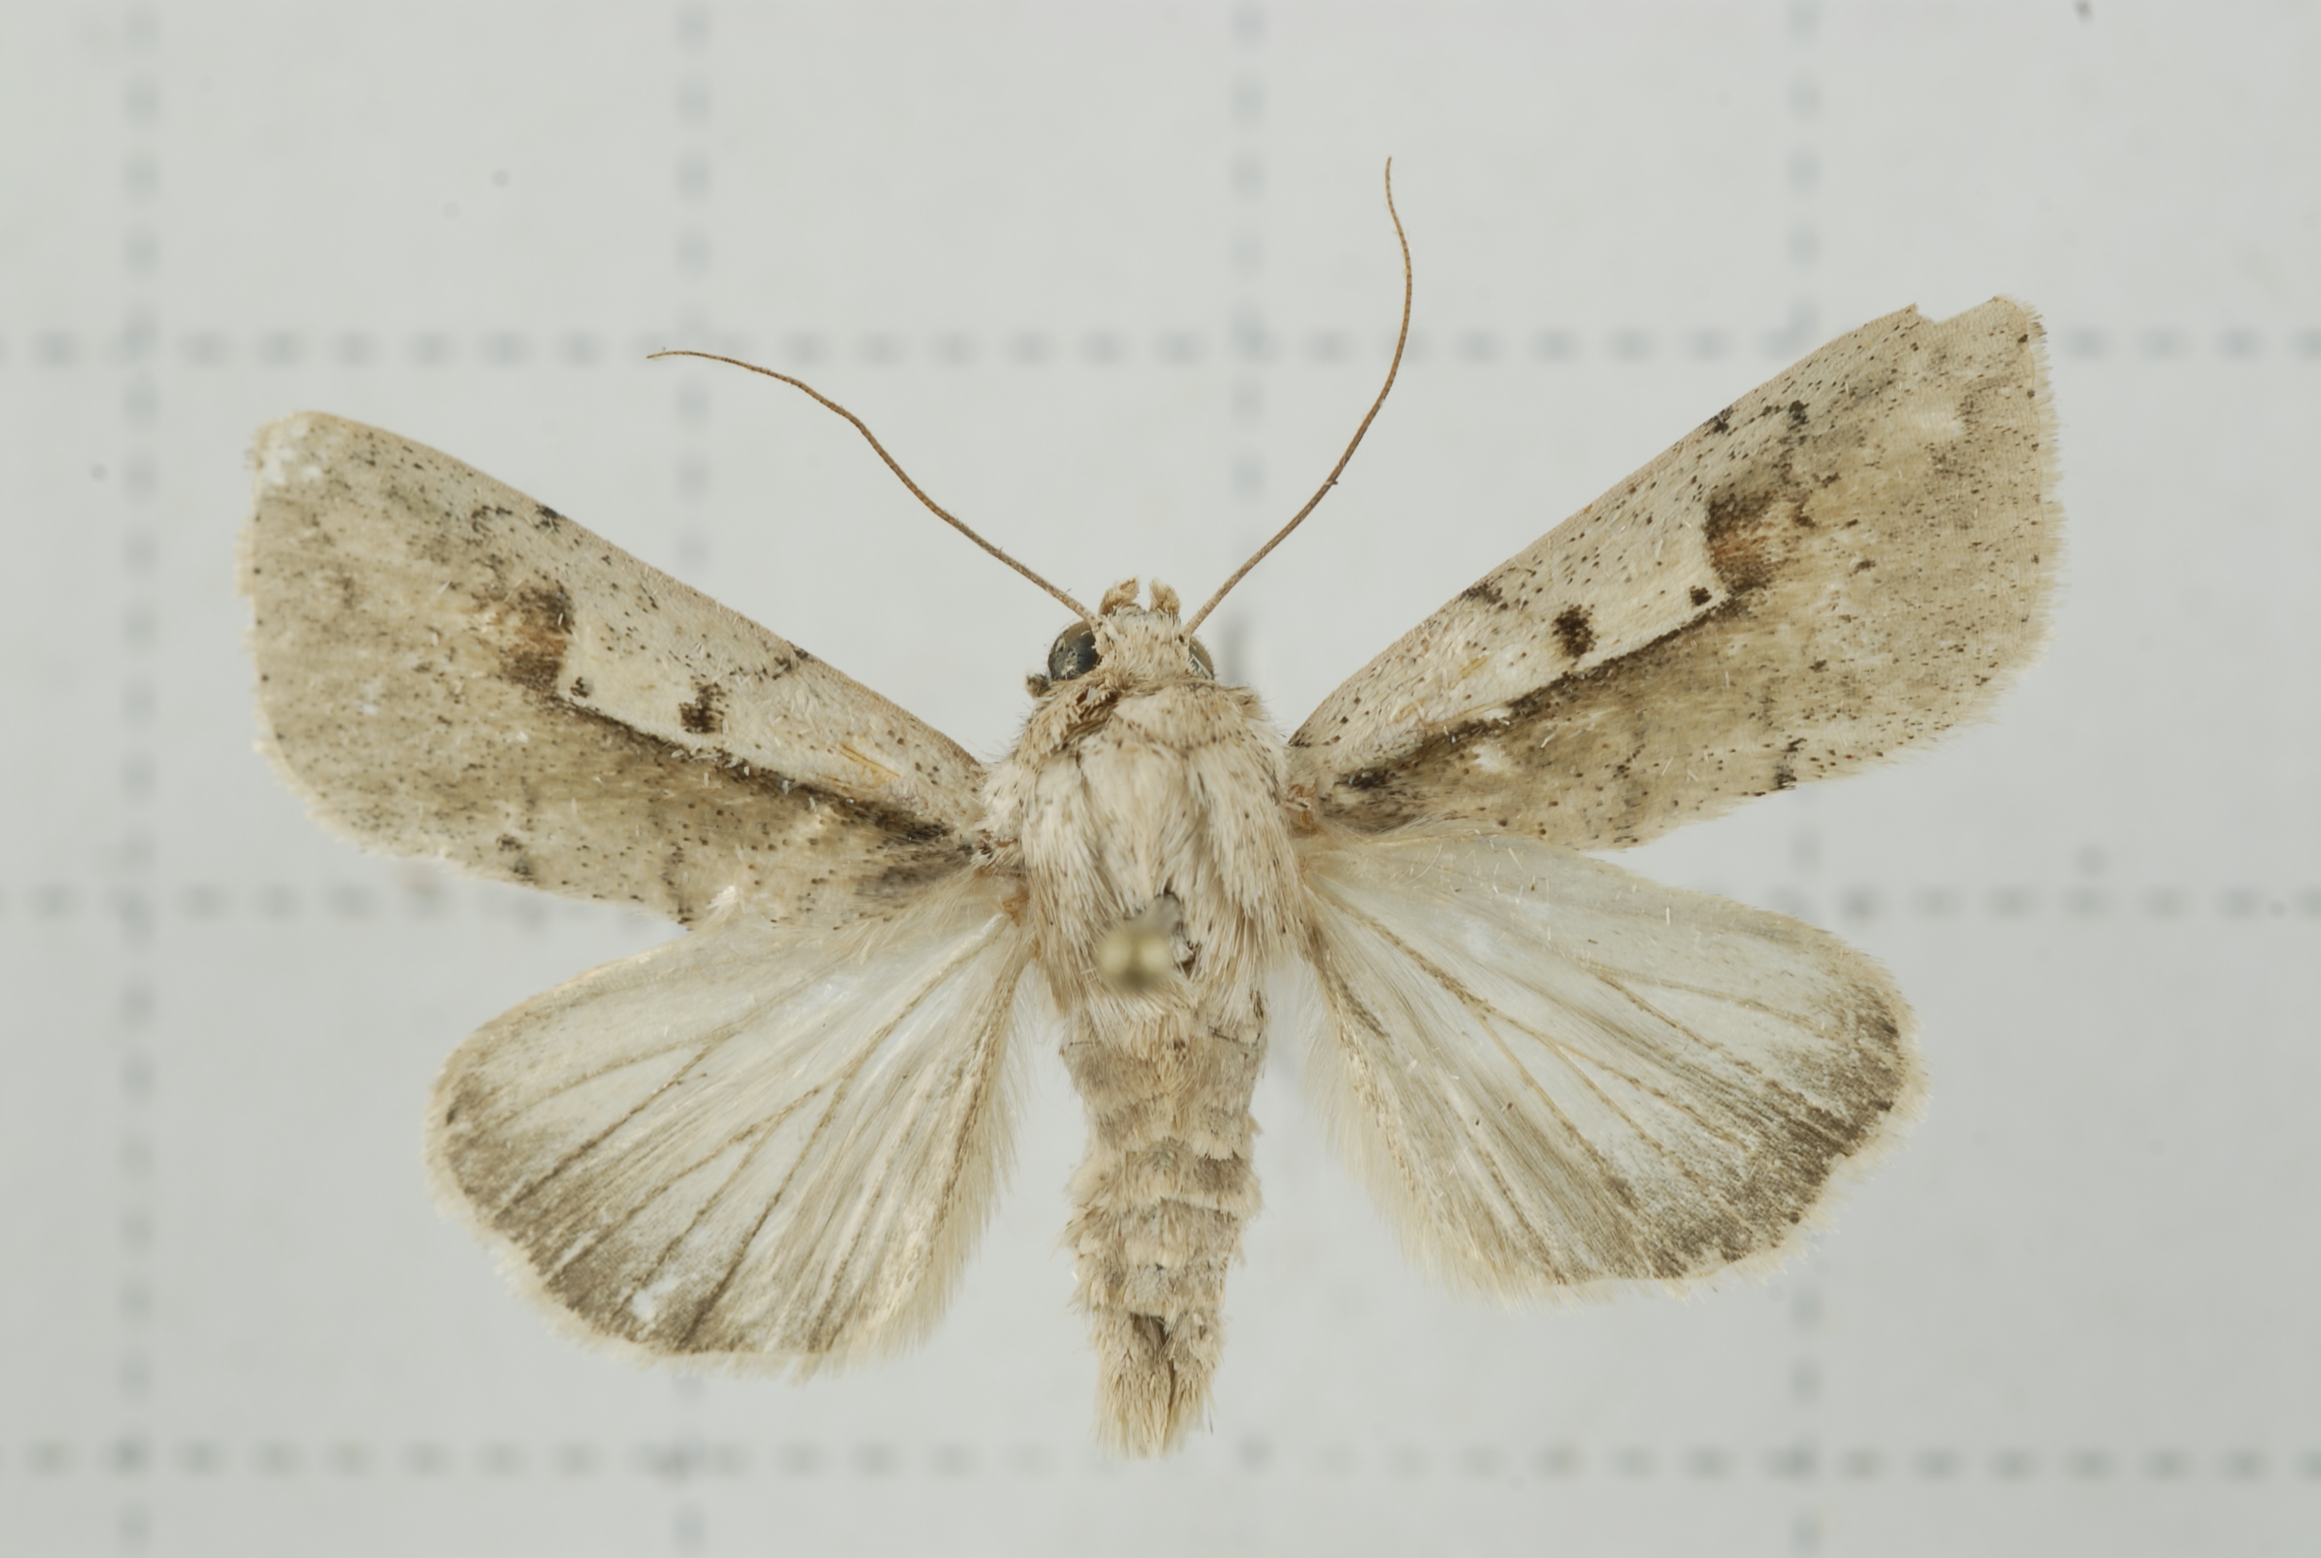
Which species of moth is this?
Leucania yu
